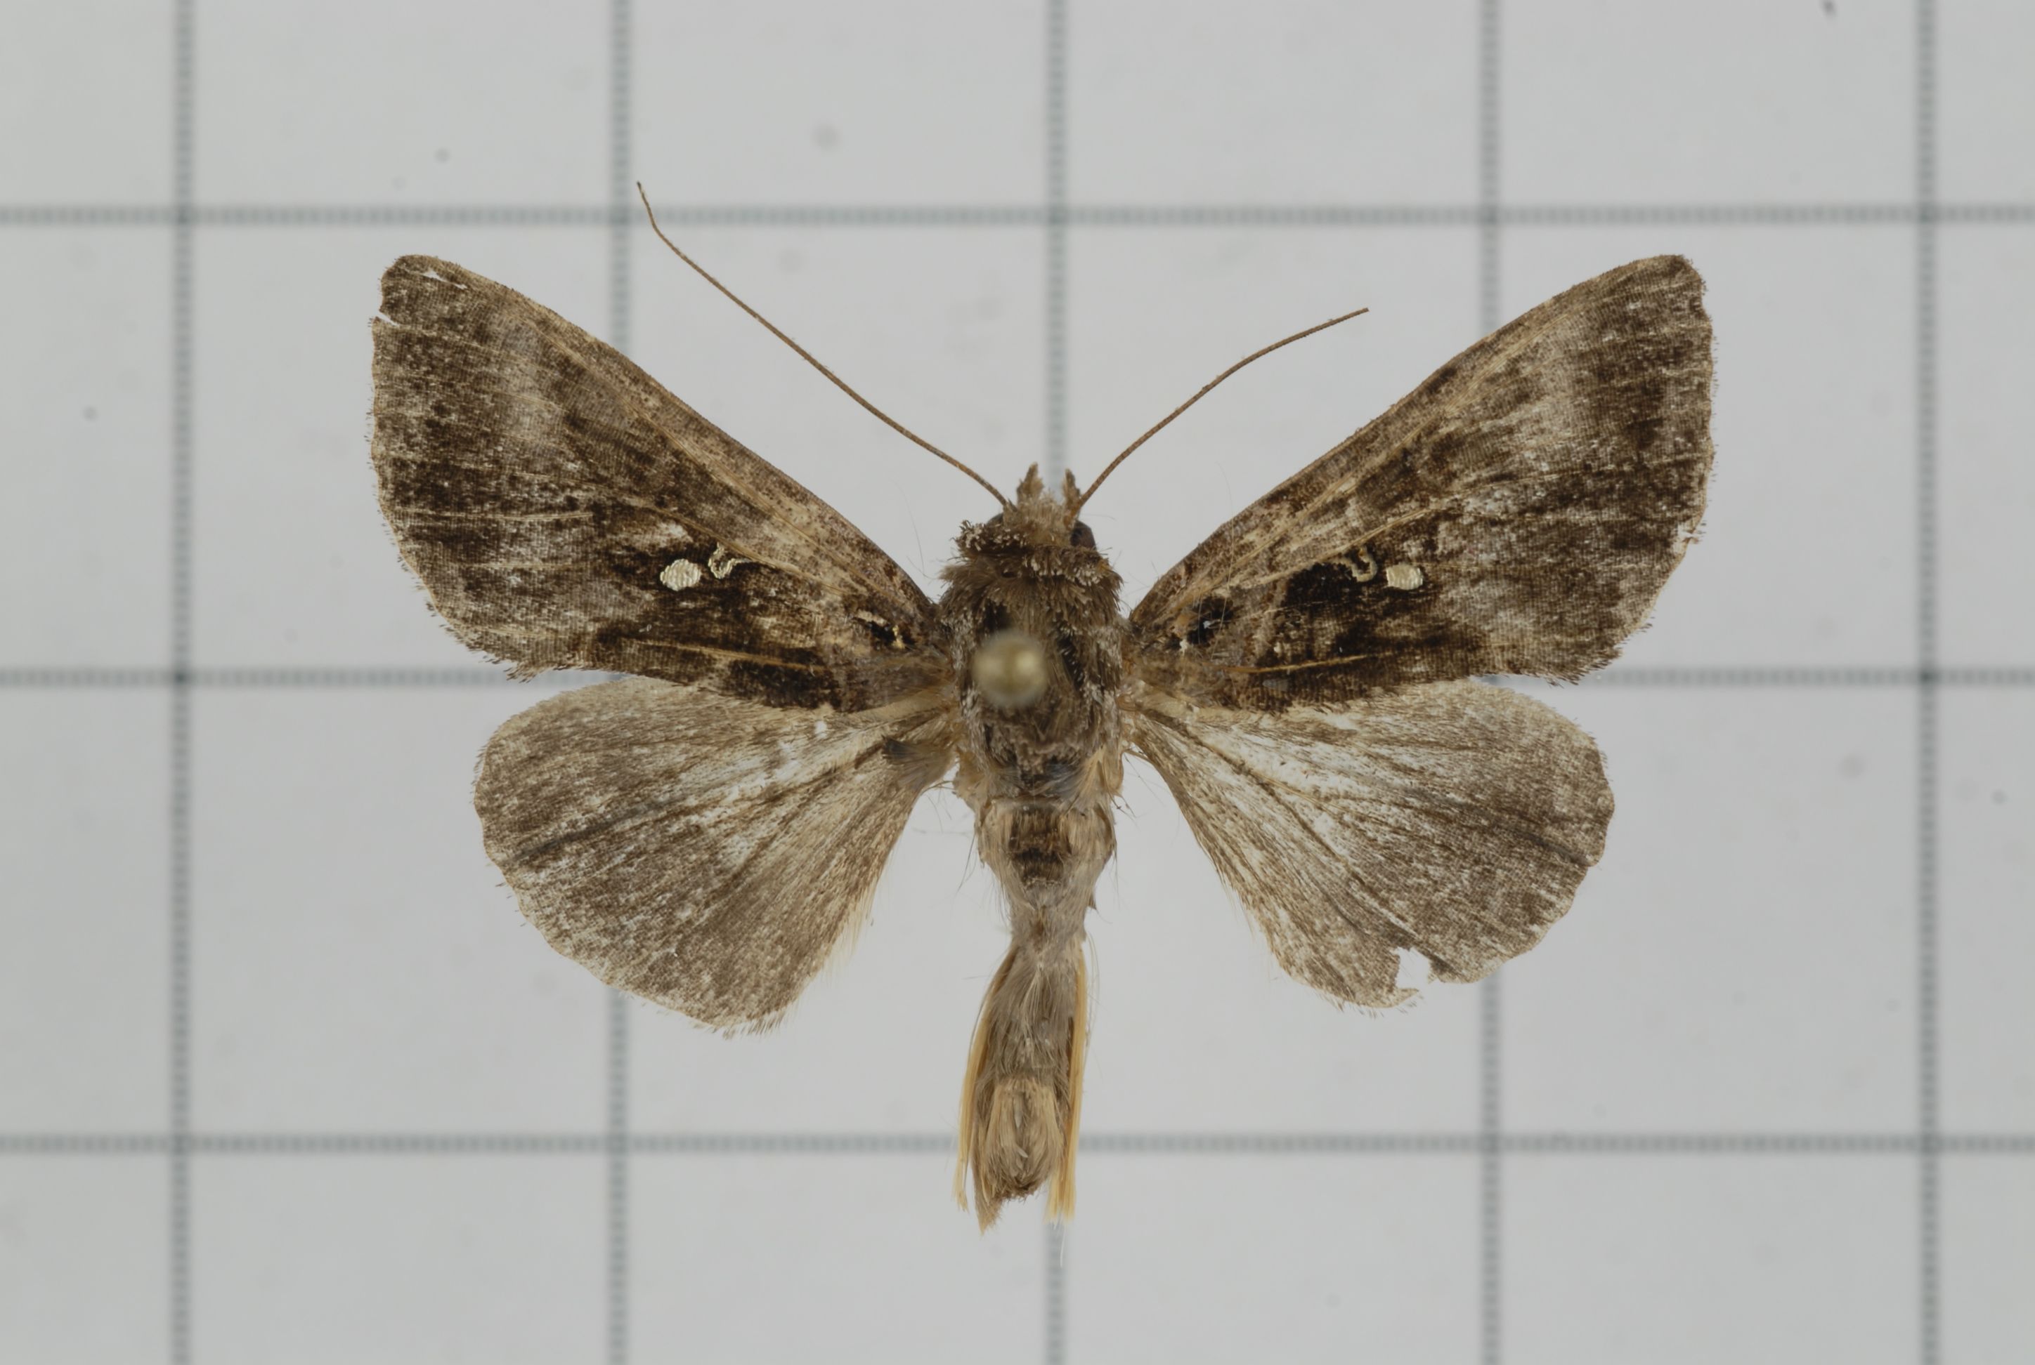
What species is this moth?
Chrysodeixis minutus
